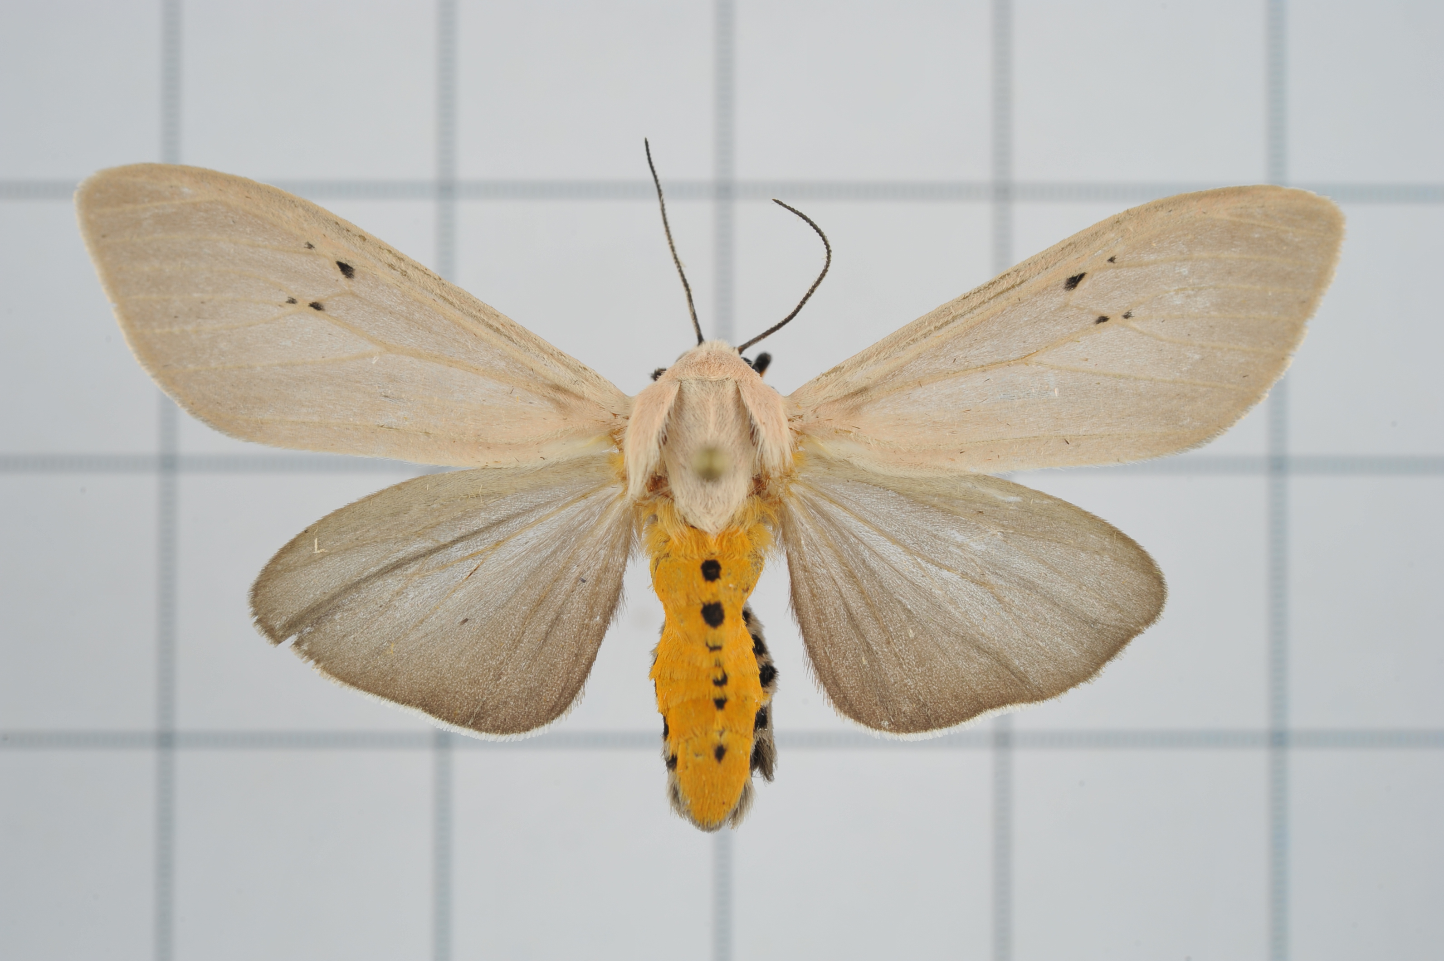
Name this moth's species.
Creatonotos transiens koni
